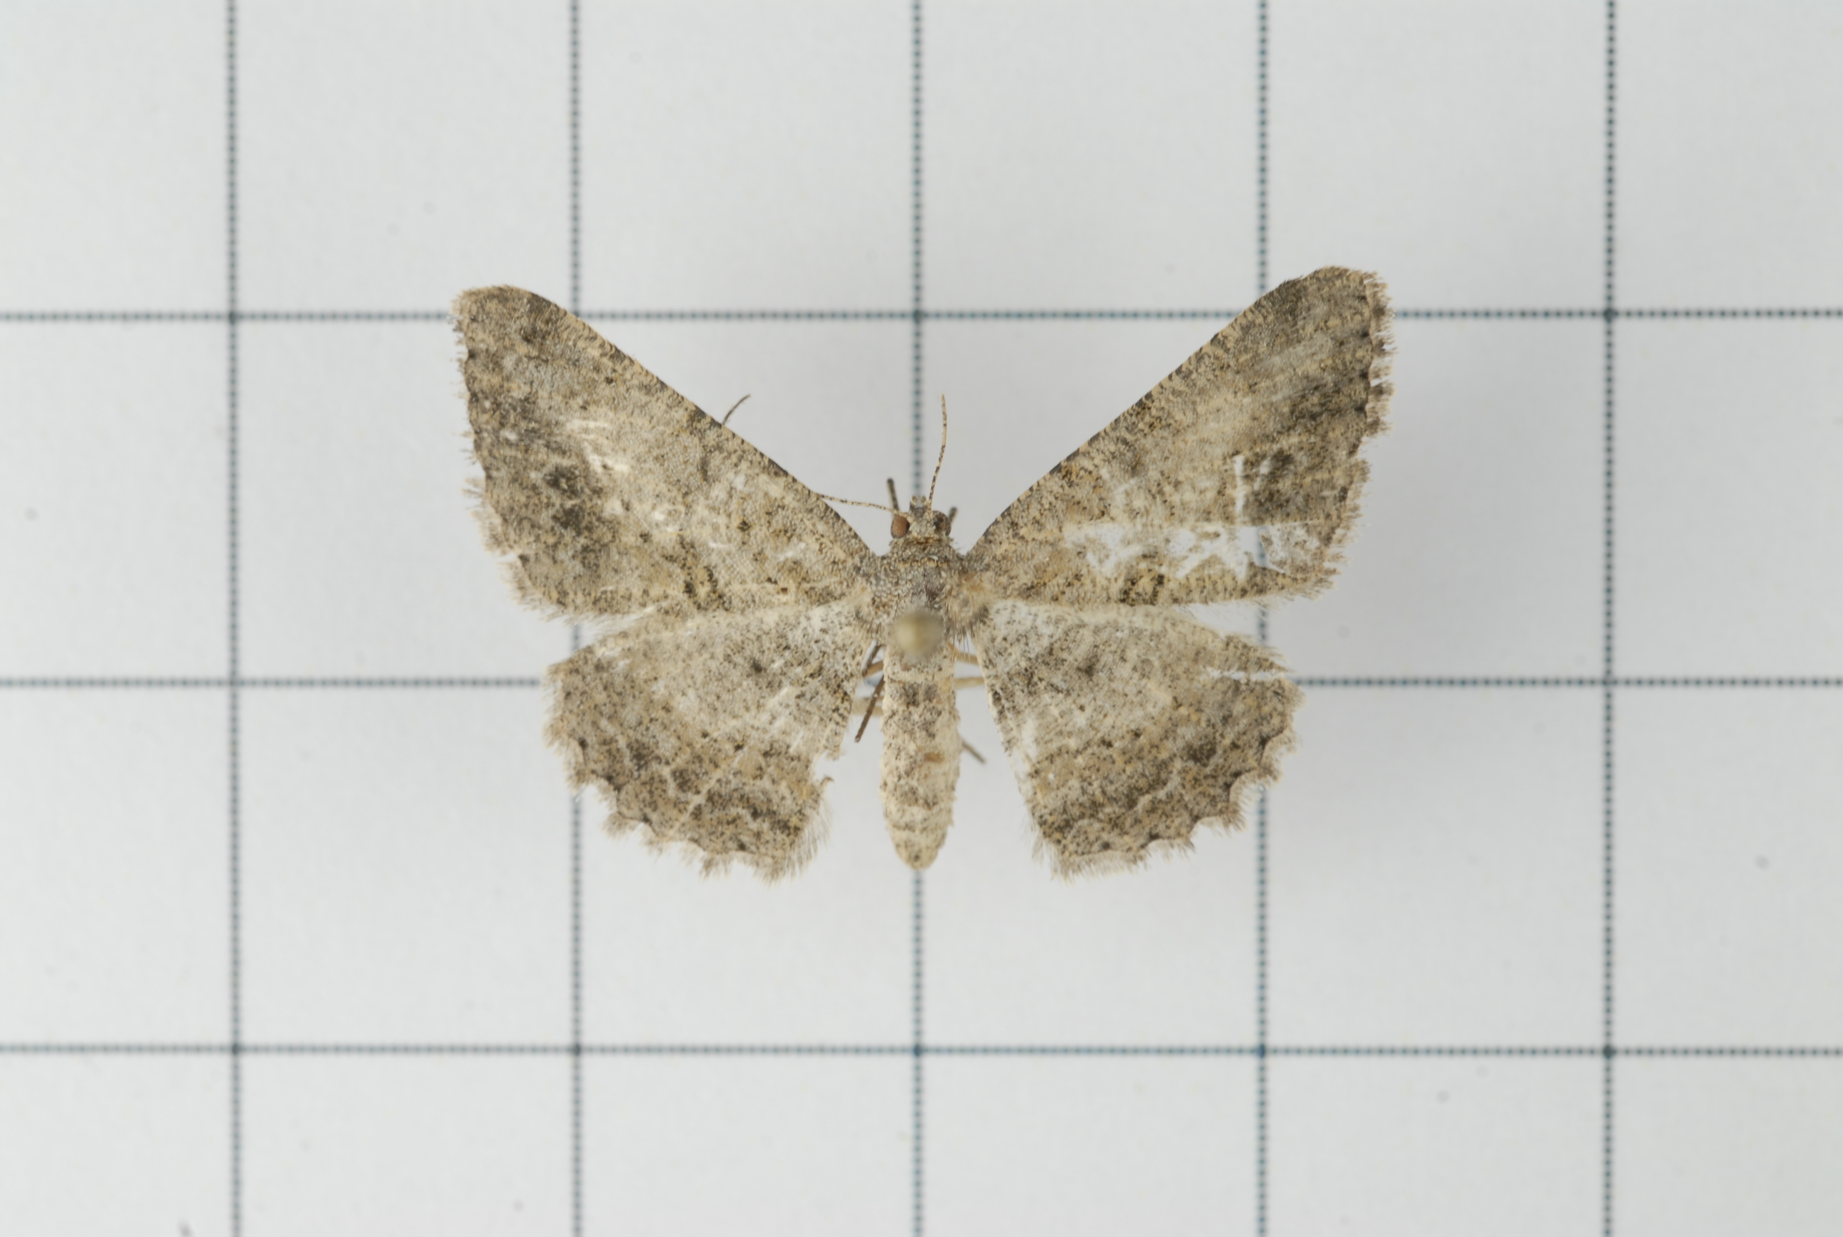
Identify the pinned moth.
Psilalcis breta rantaizana
